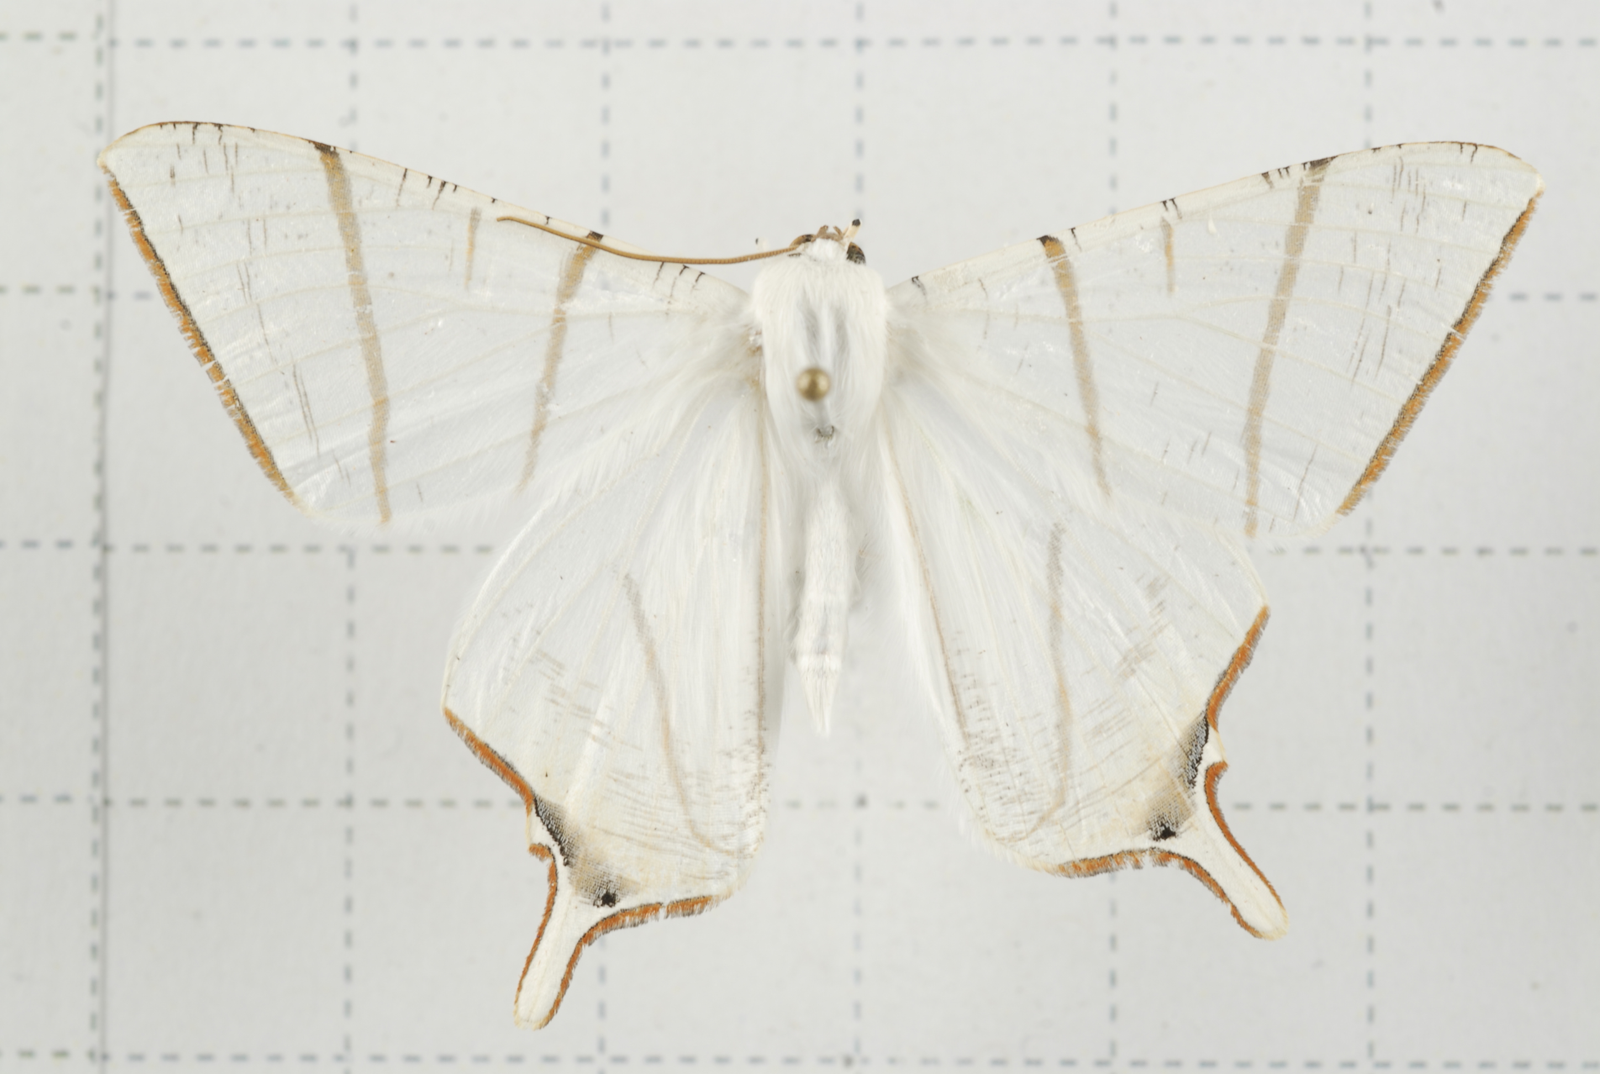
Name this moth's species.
Ourapteryx clara formosana
